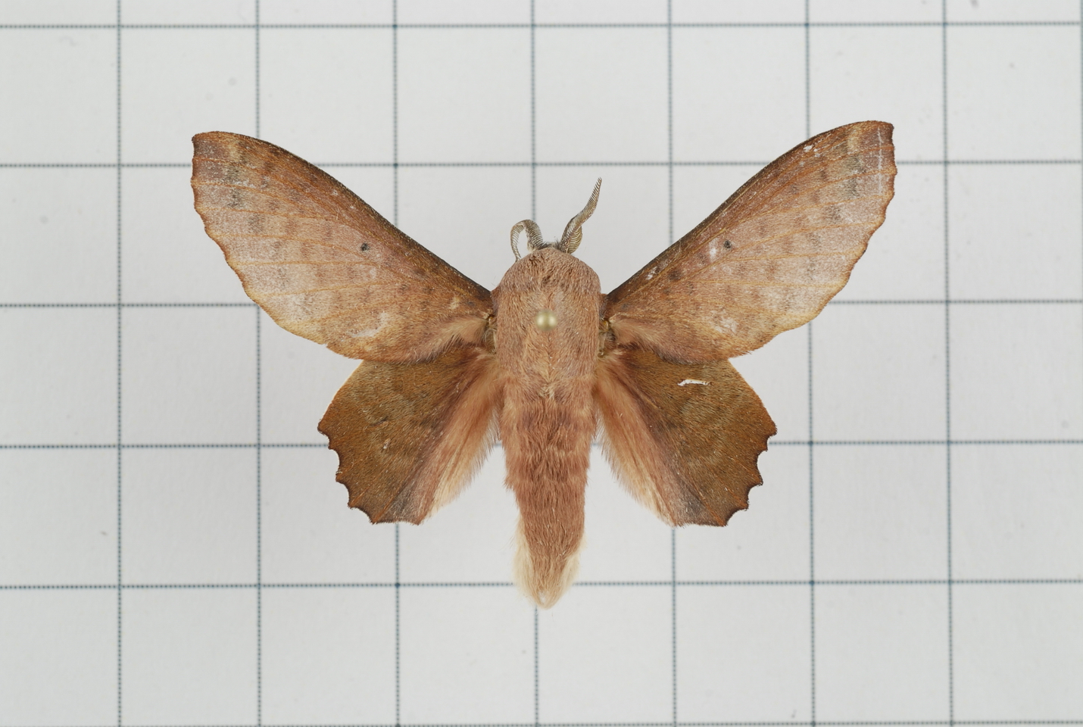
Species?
Paradoxopla sinuata taiwana
